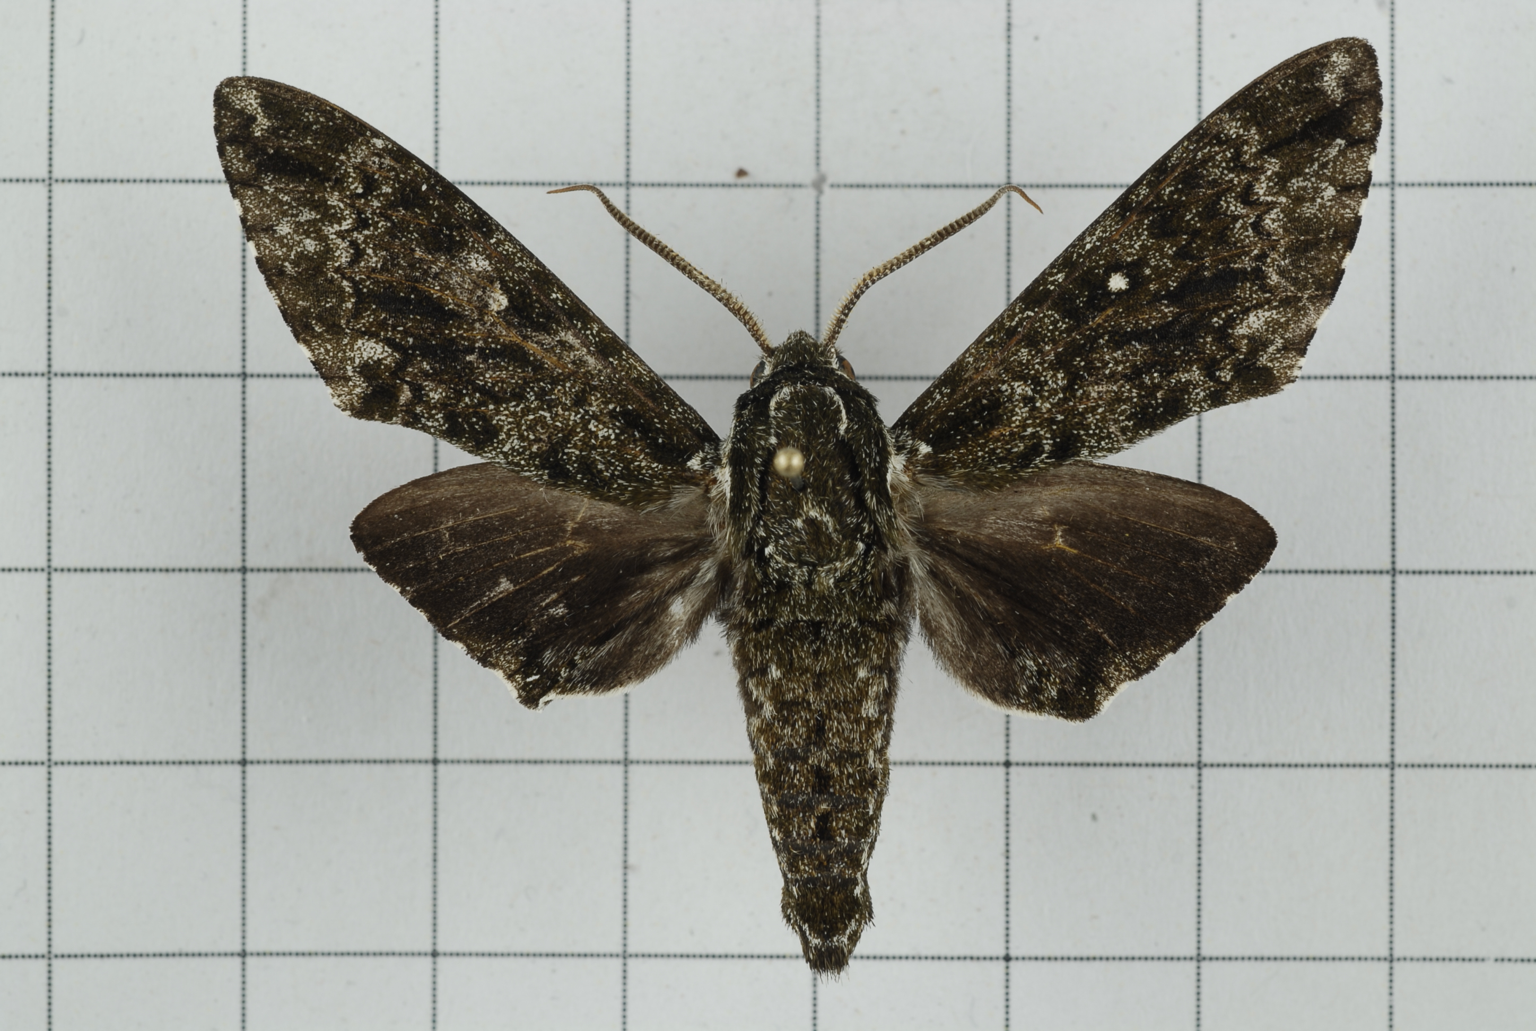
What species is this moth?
Dolbina formosana
